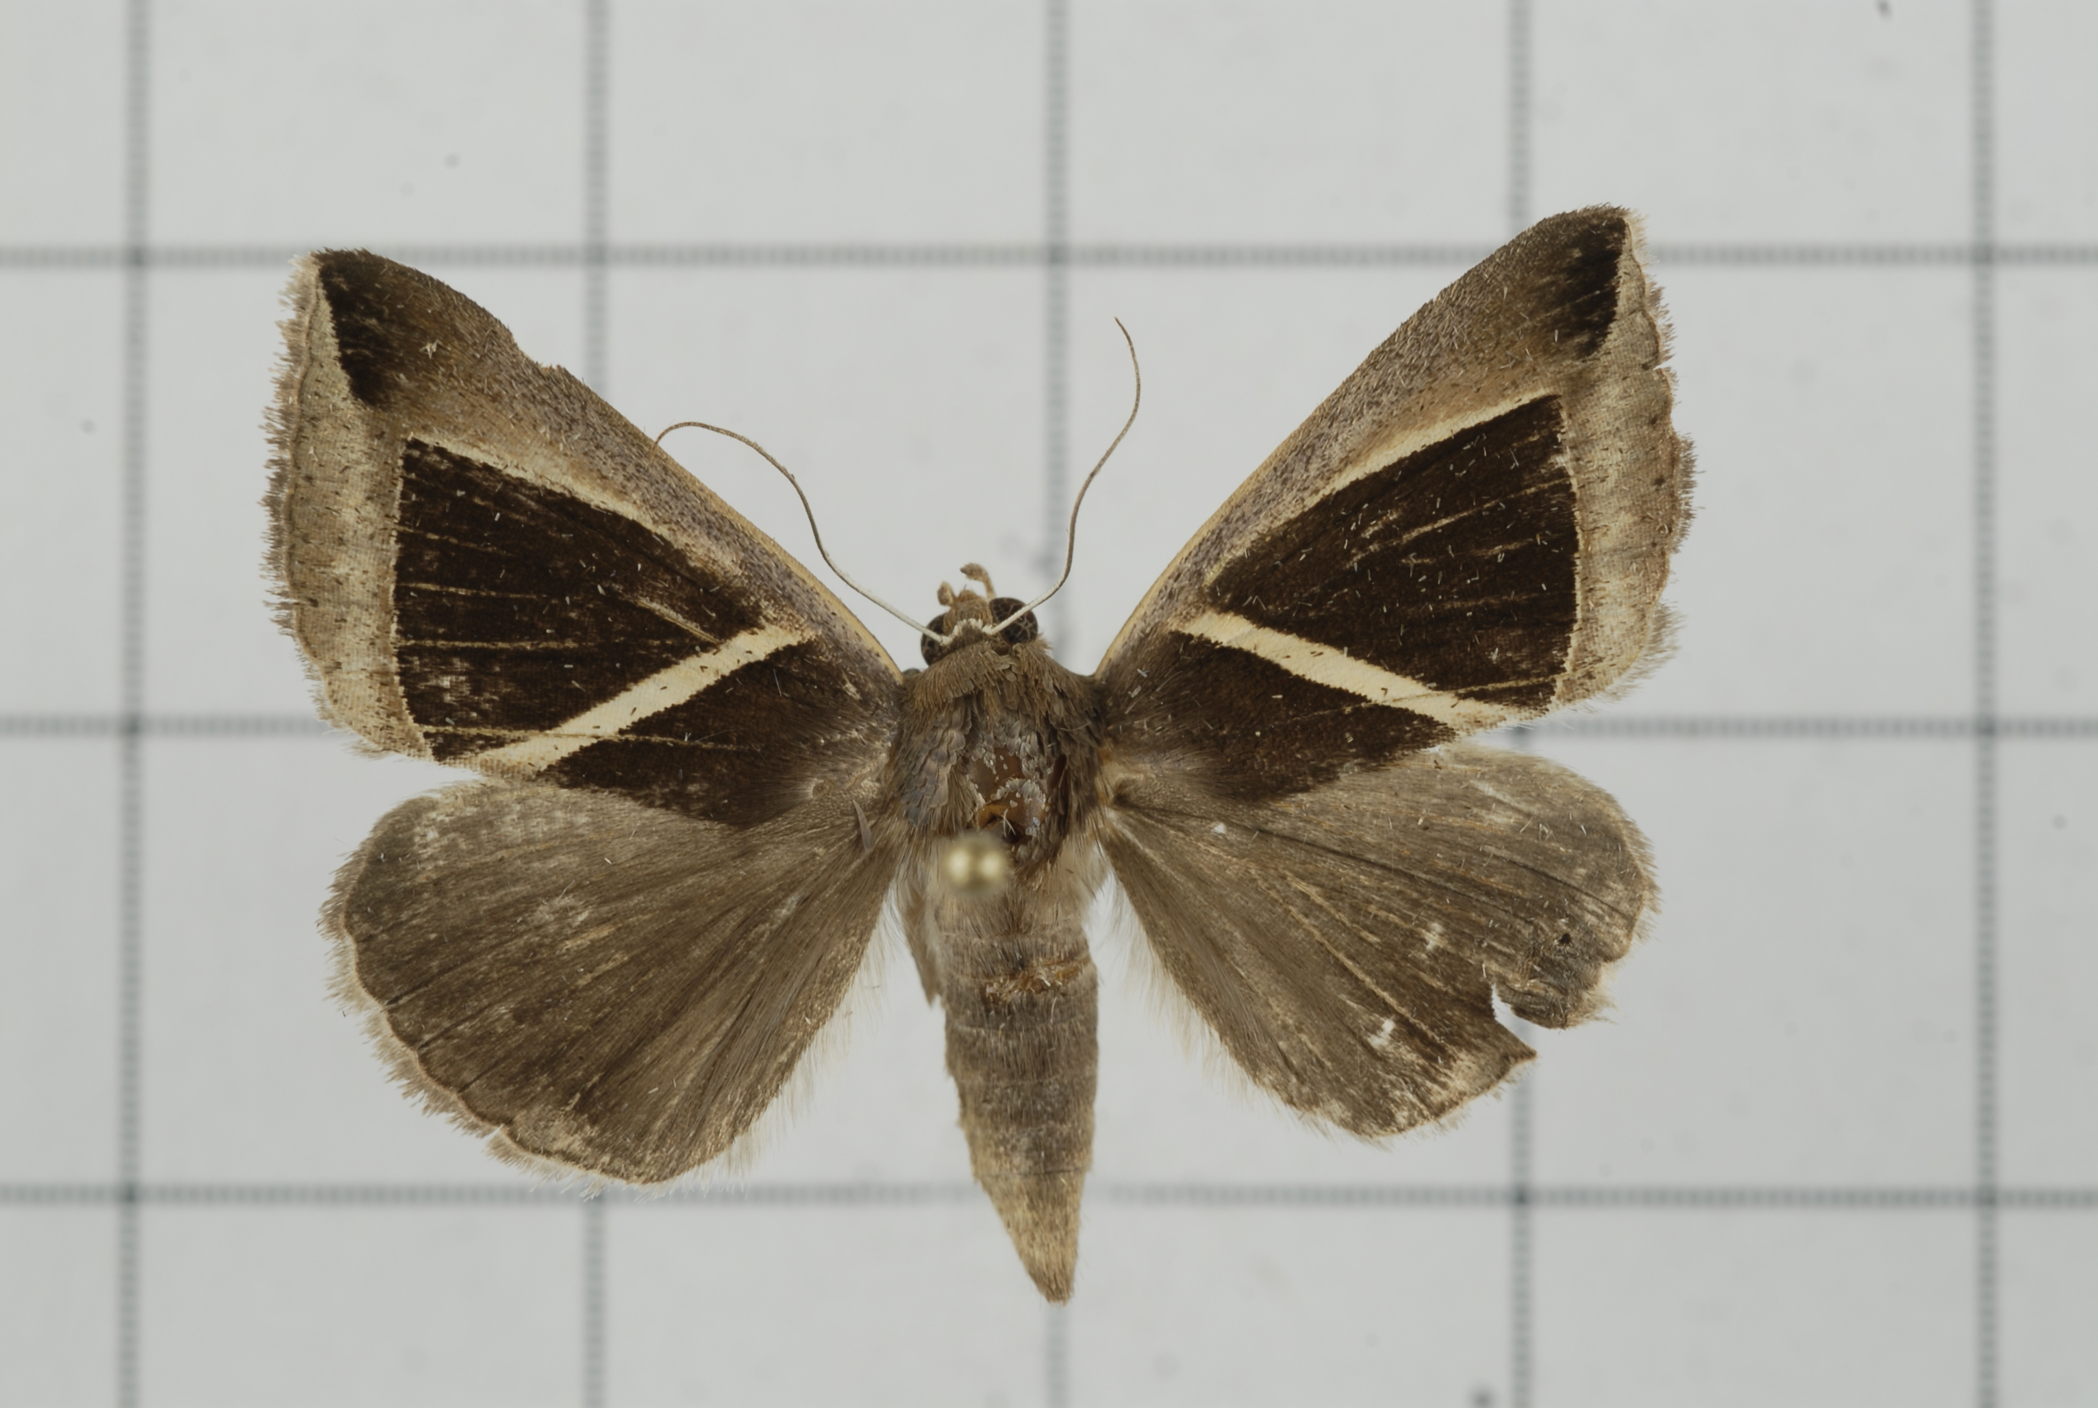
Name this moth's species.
Chalciope mygdon
